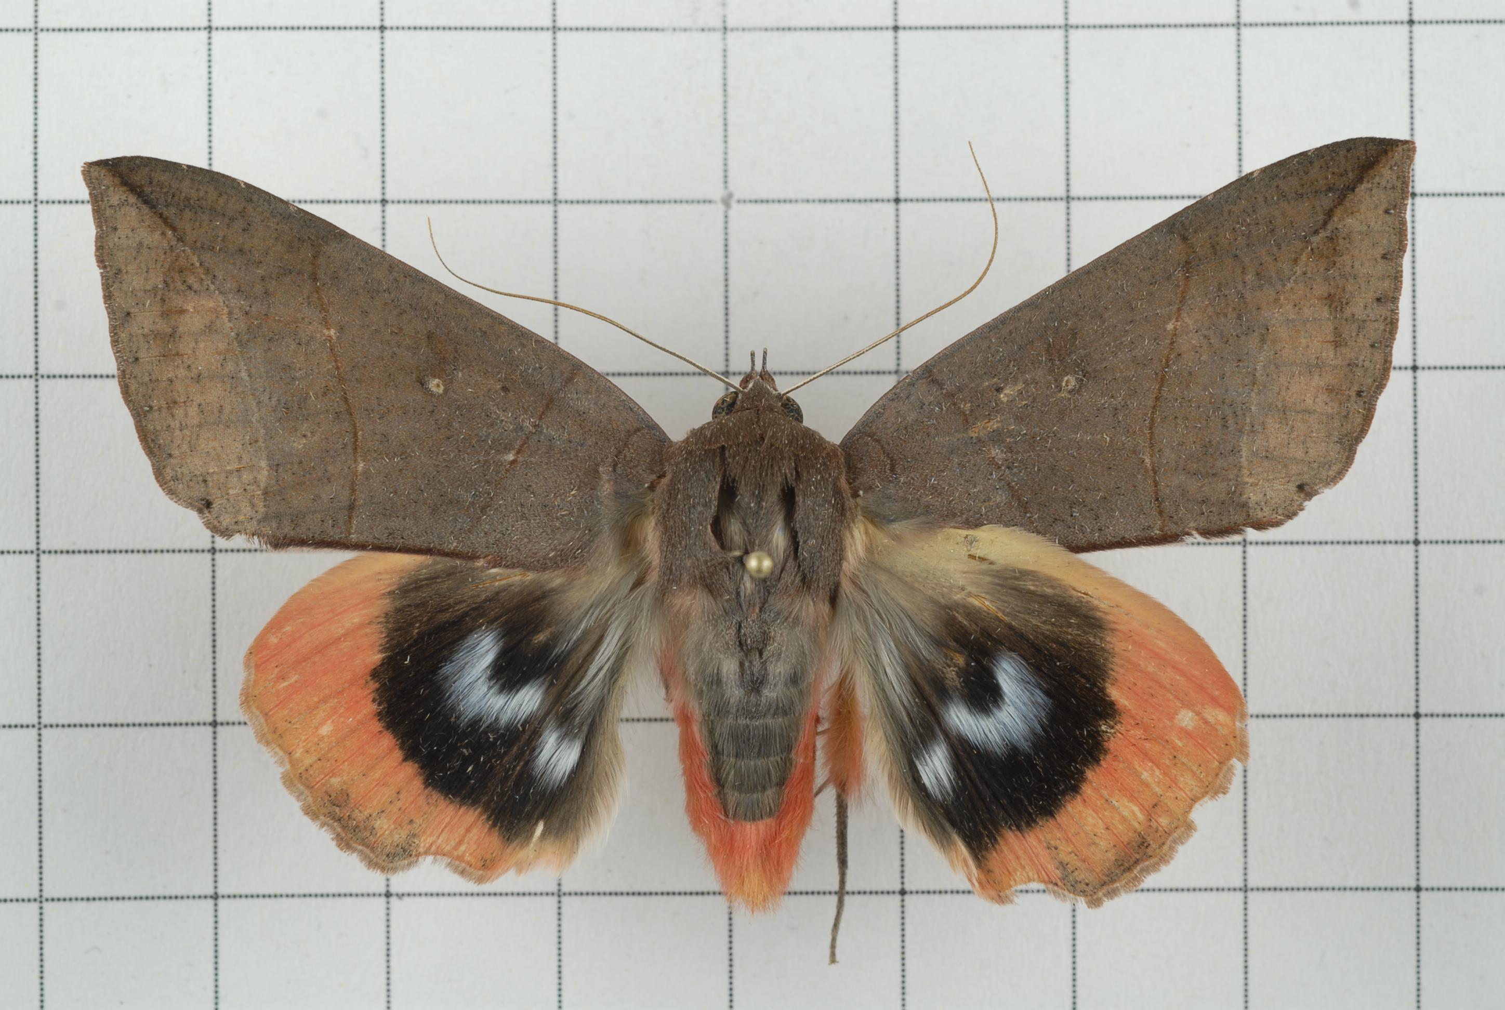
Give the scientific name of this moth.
Thyas juno
